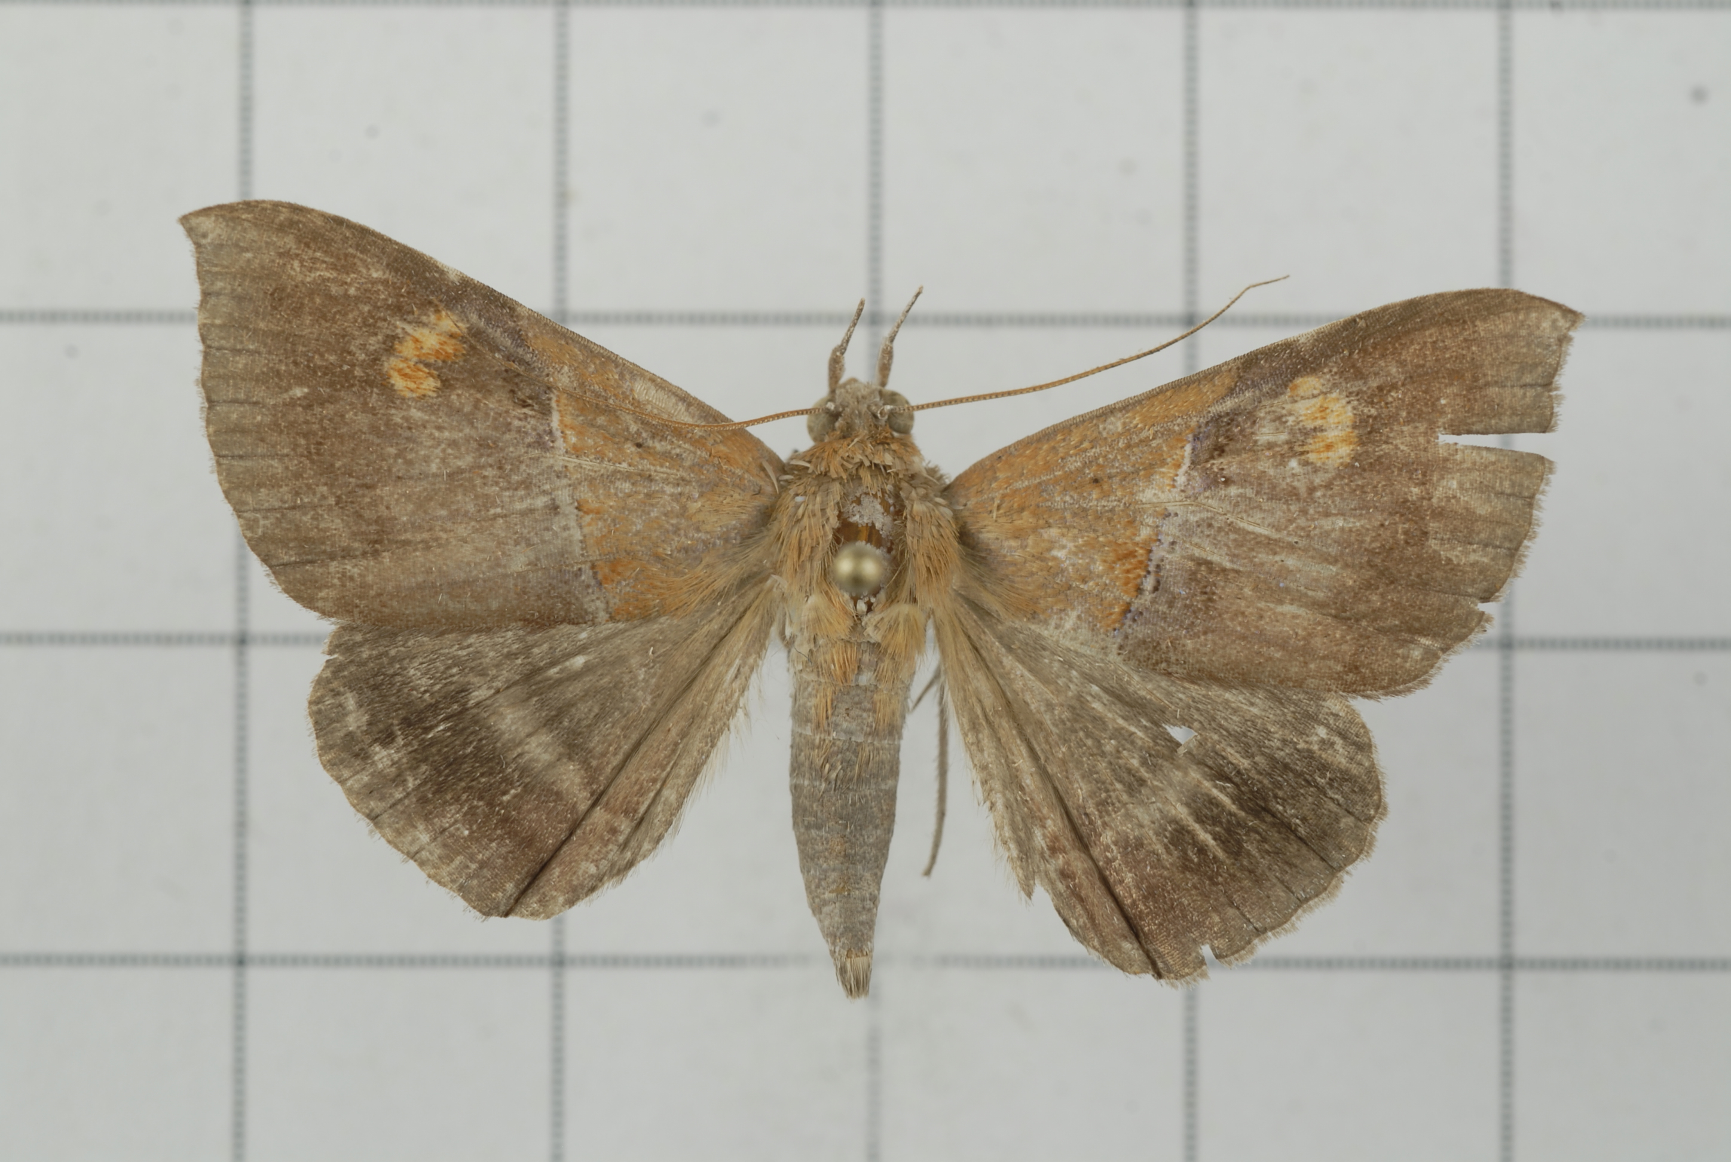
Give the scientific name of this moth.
Sympis rufibasis
